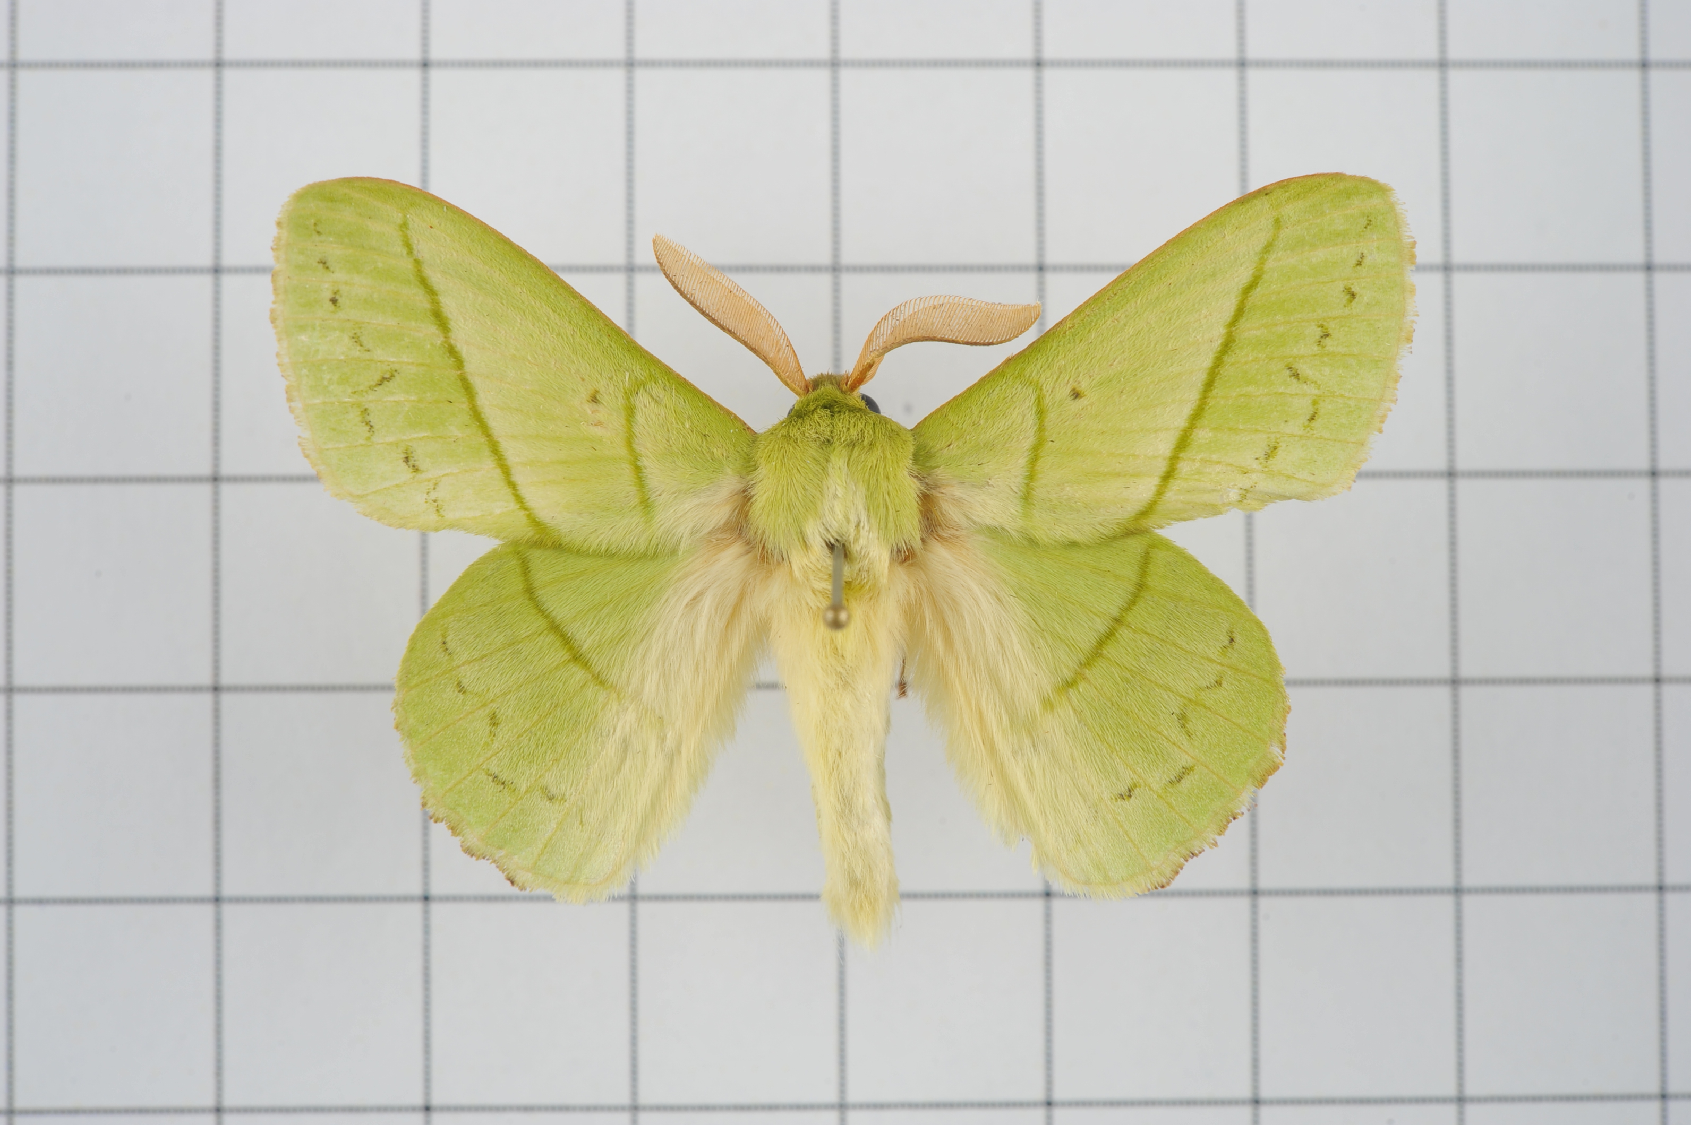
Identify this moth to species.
Trabala vishnou guttata
